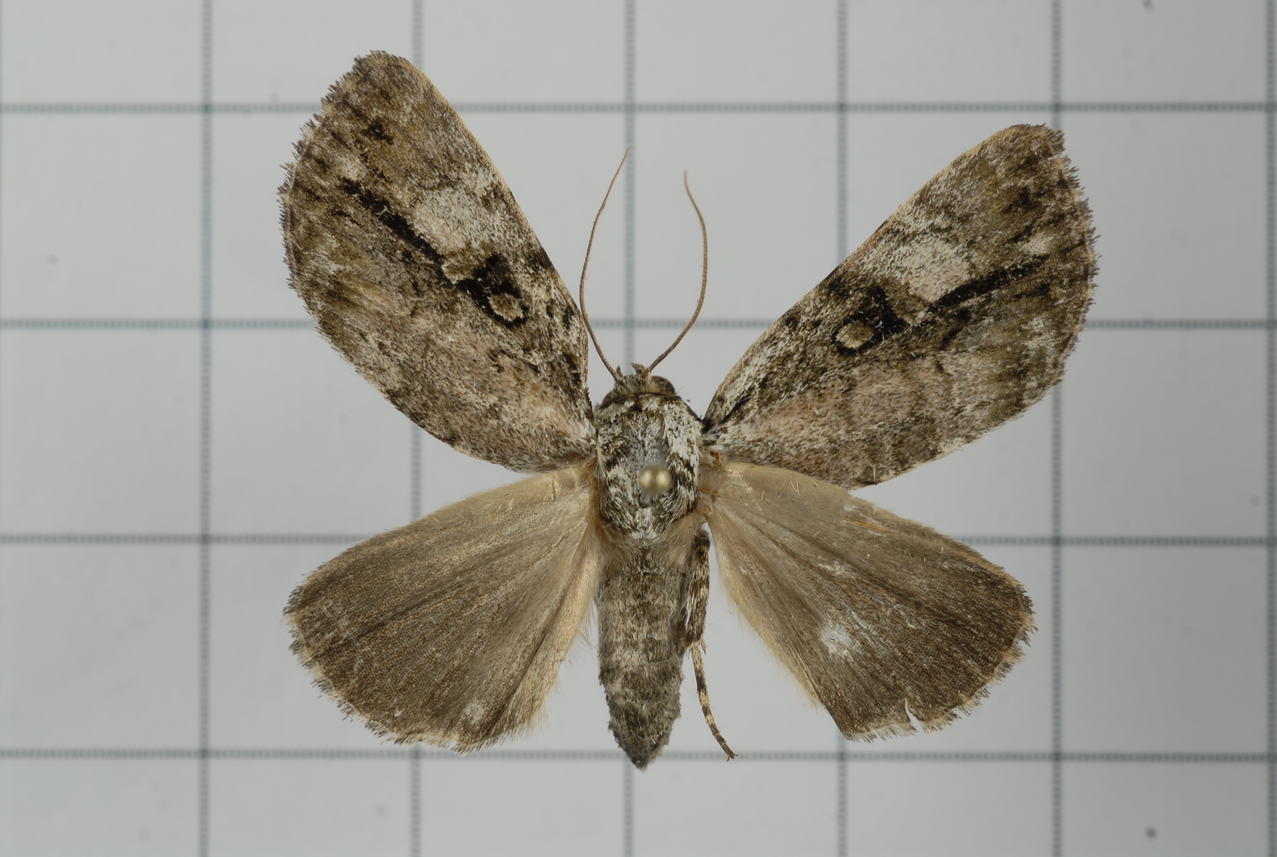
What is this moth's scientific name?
Anacronicta horishana
